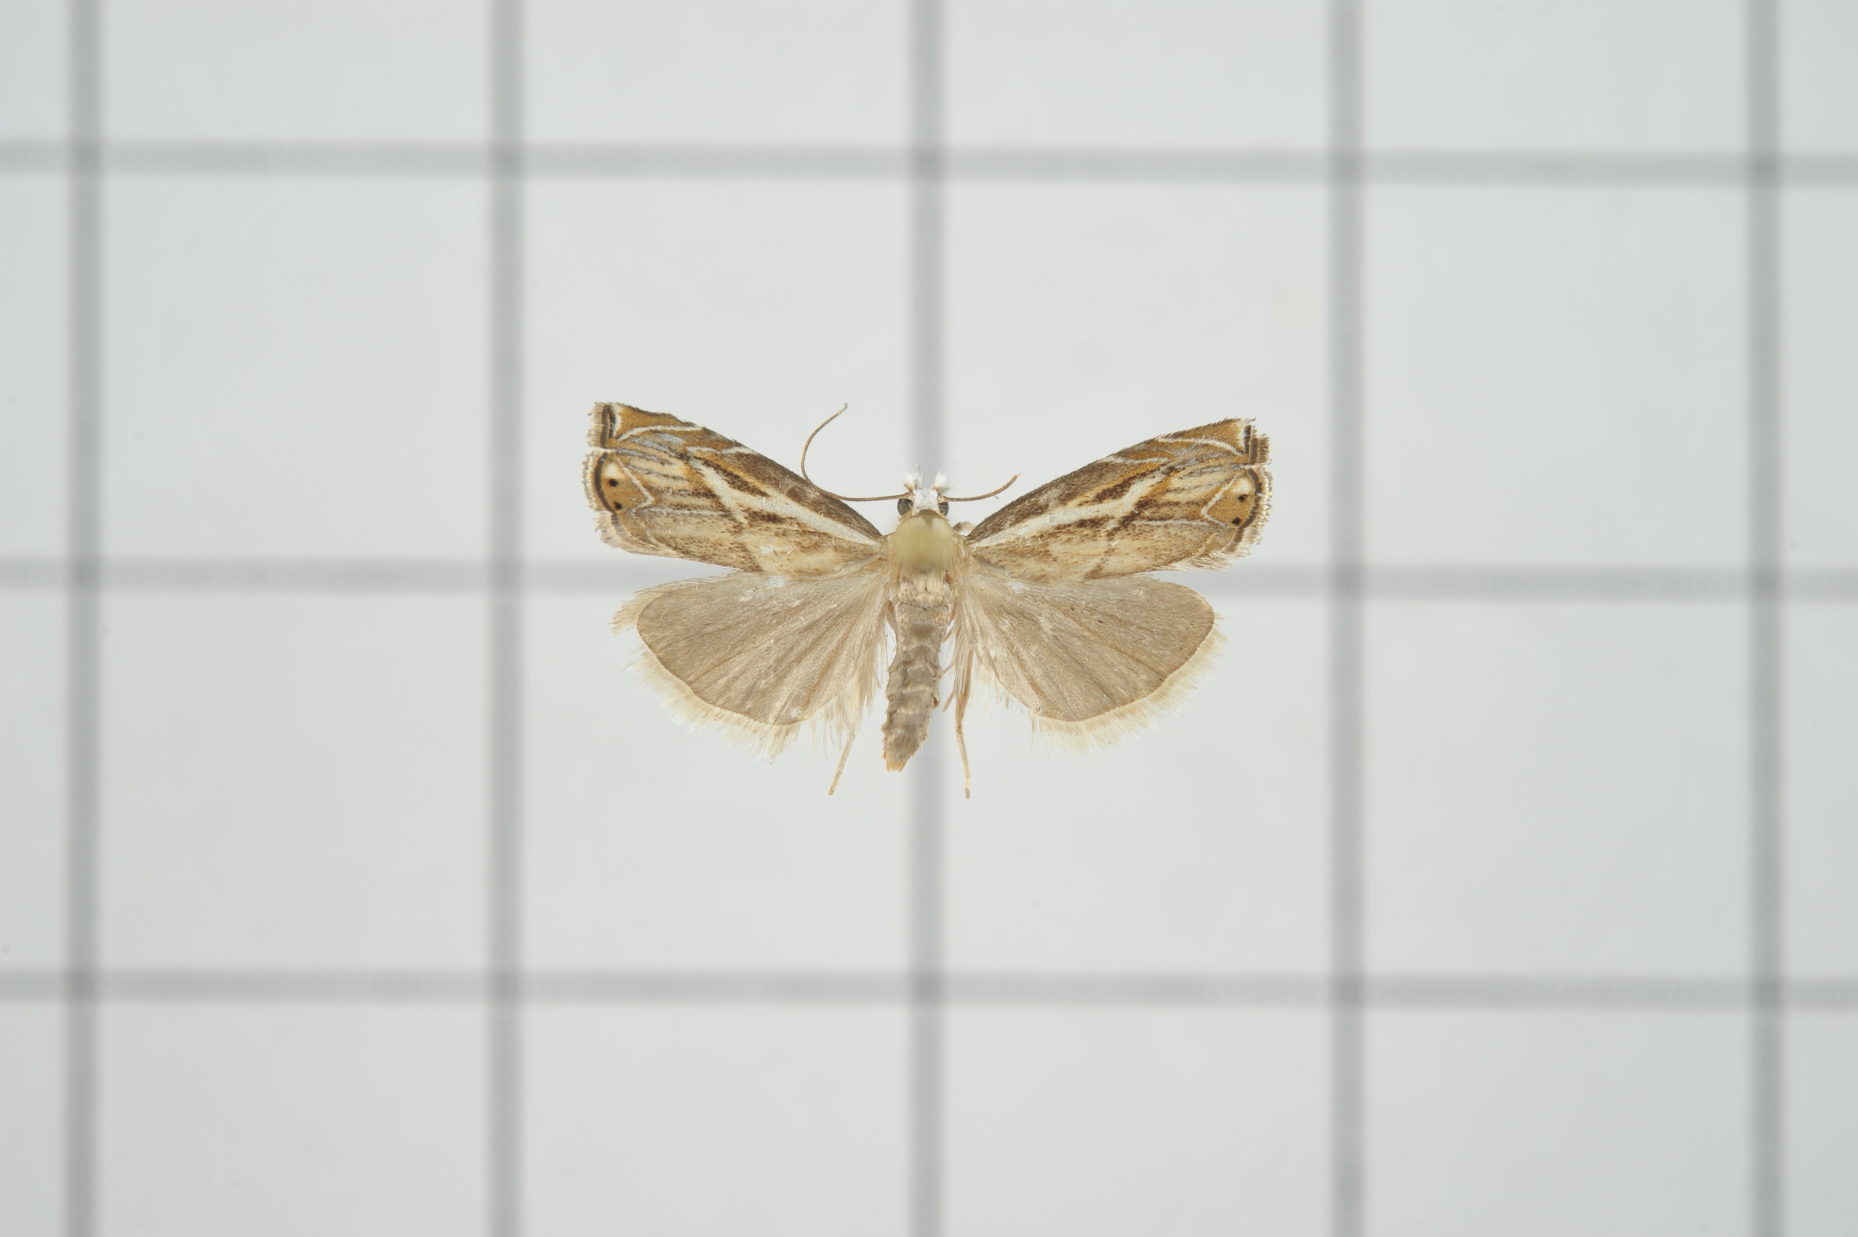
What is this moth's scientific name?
Roxita bipunctella
